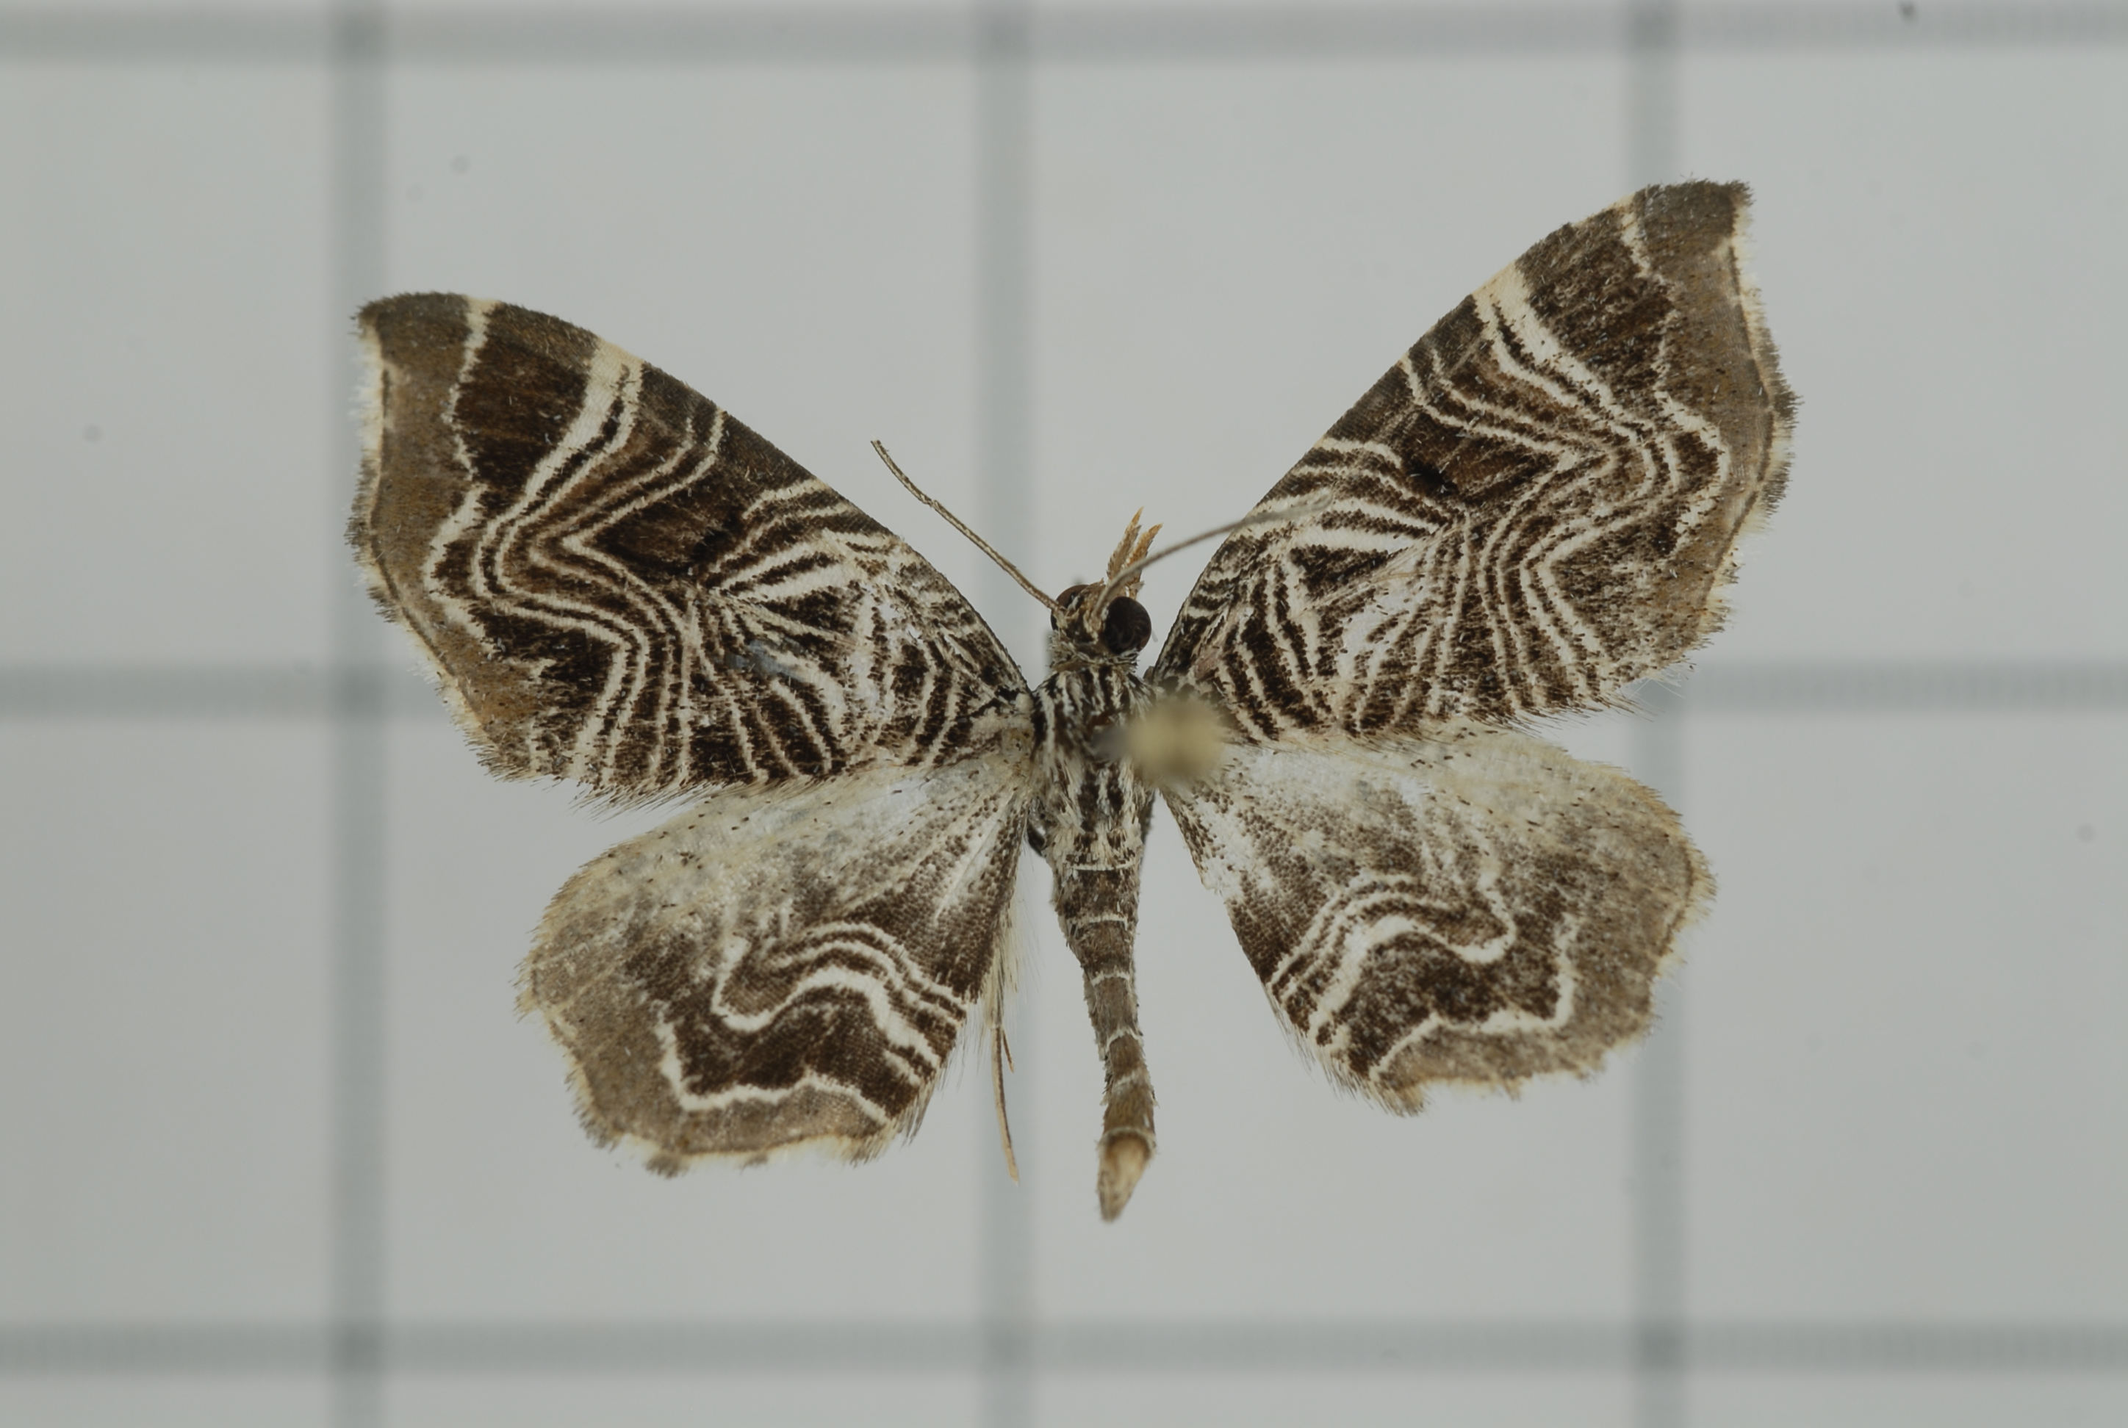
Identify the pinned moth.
Lobogonodes dactylotypa
